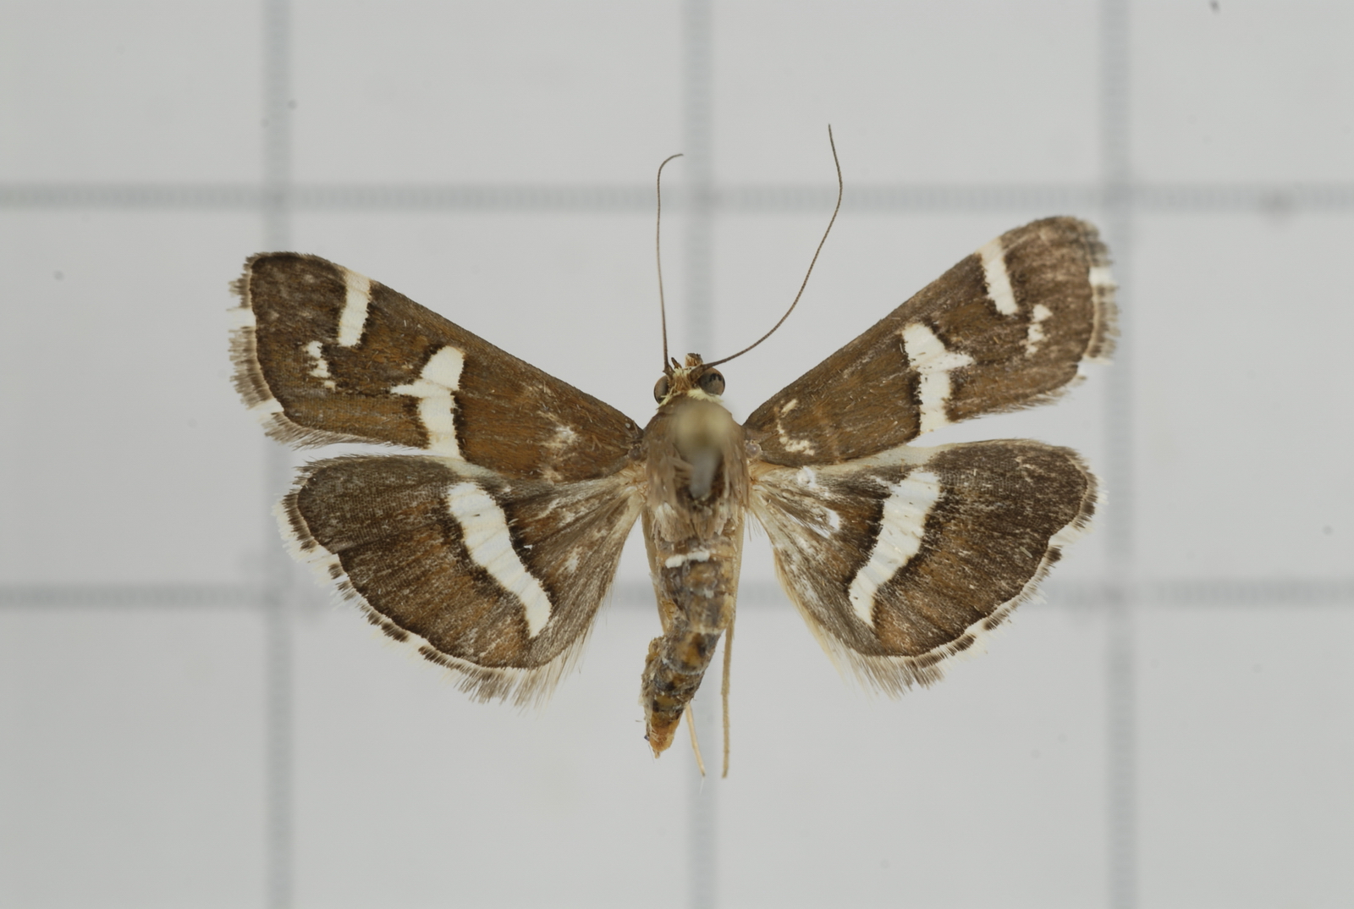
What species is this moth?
Spoladea recurvalis
